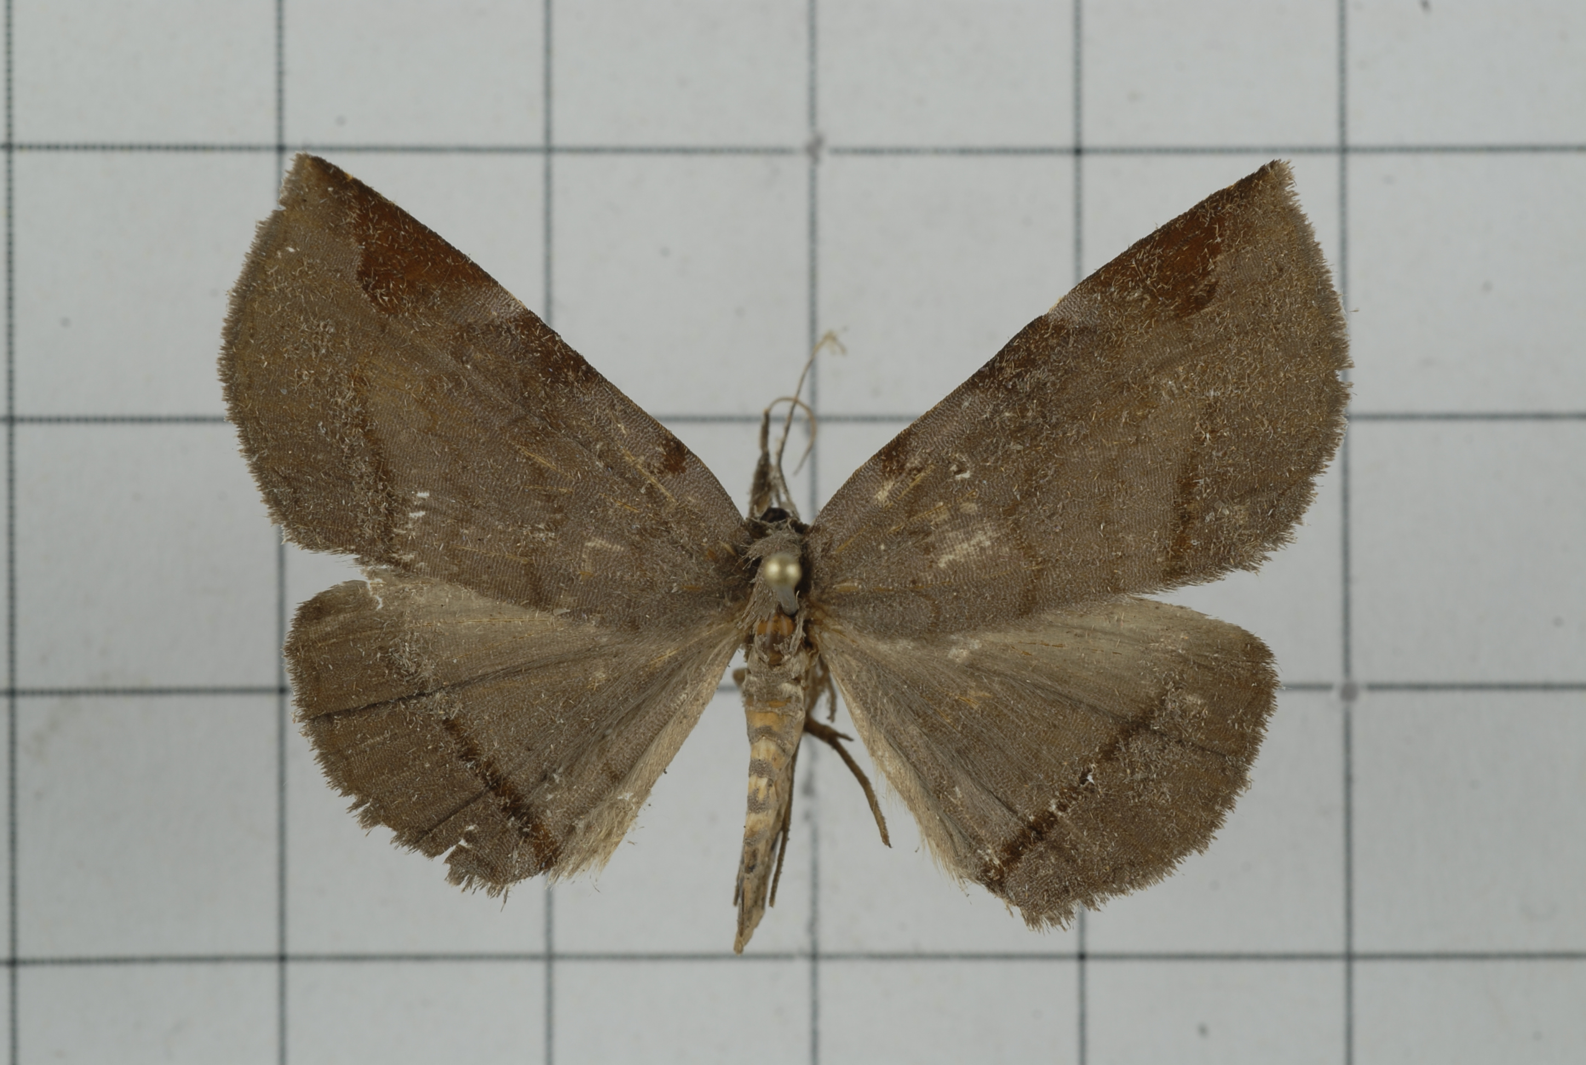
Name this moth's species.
Mecodina subcostalis
